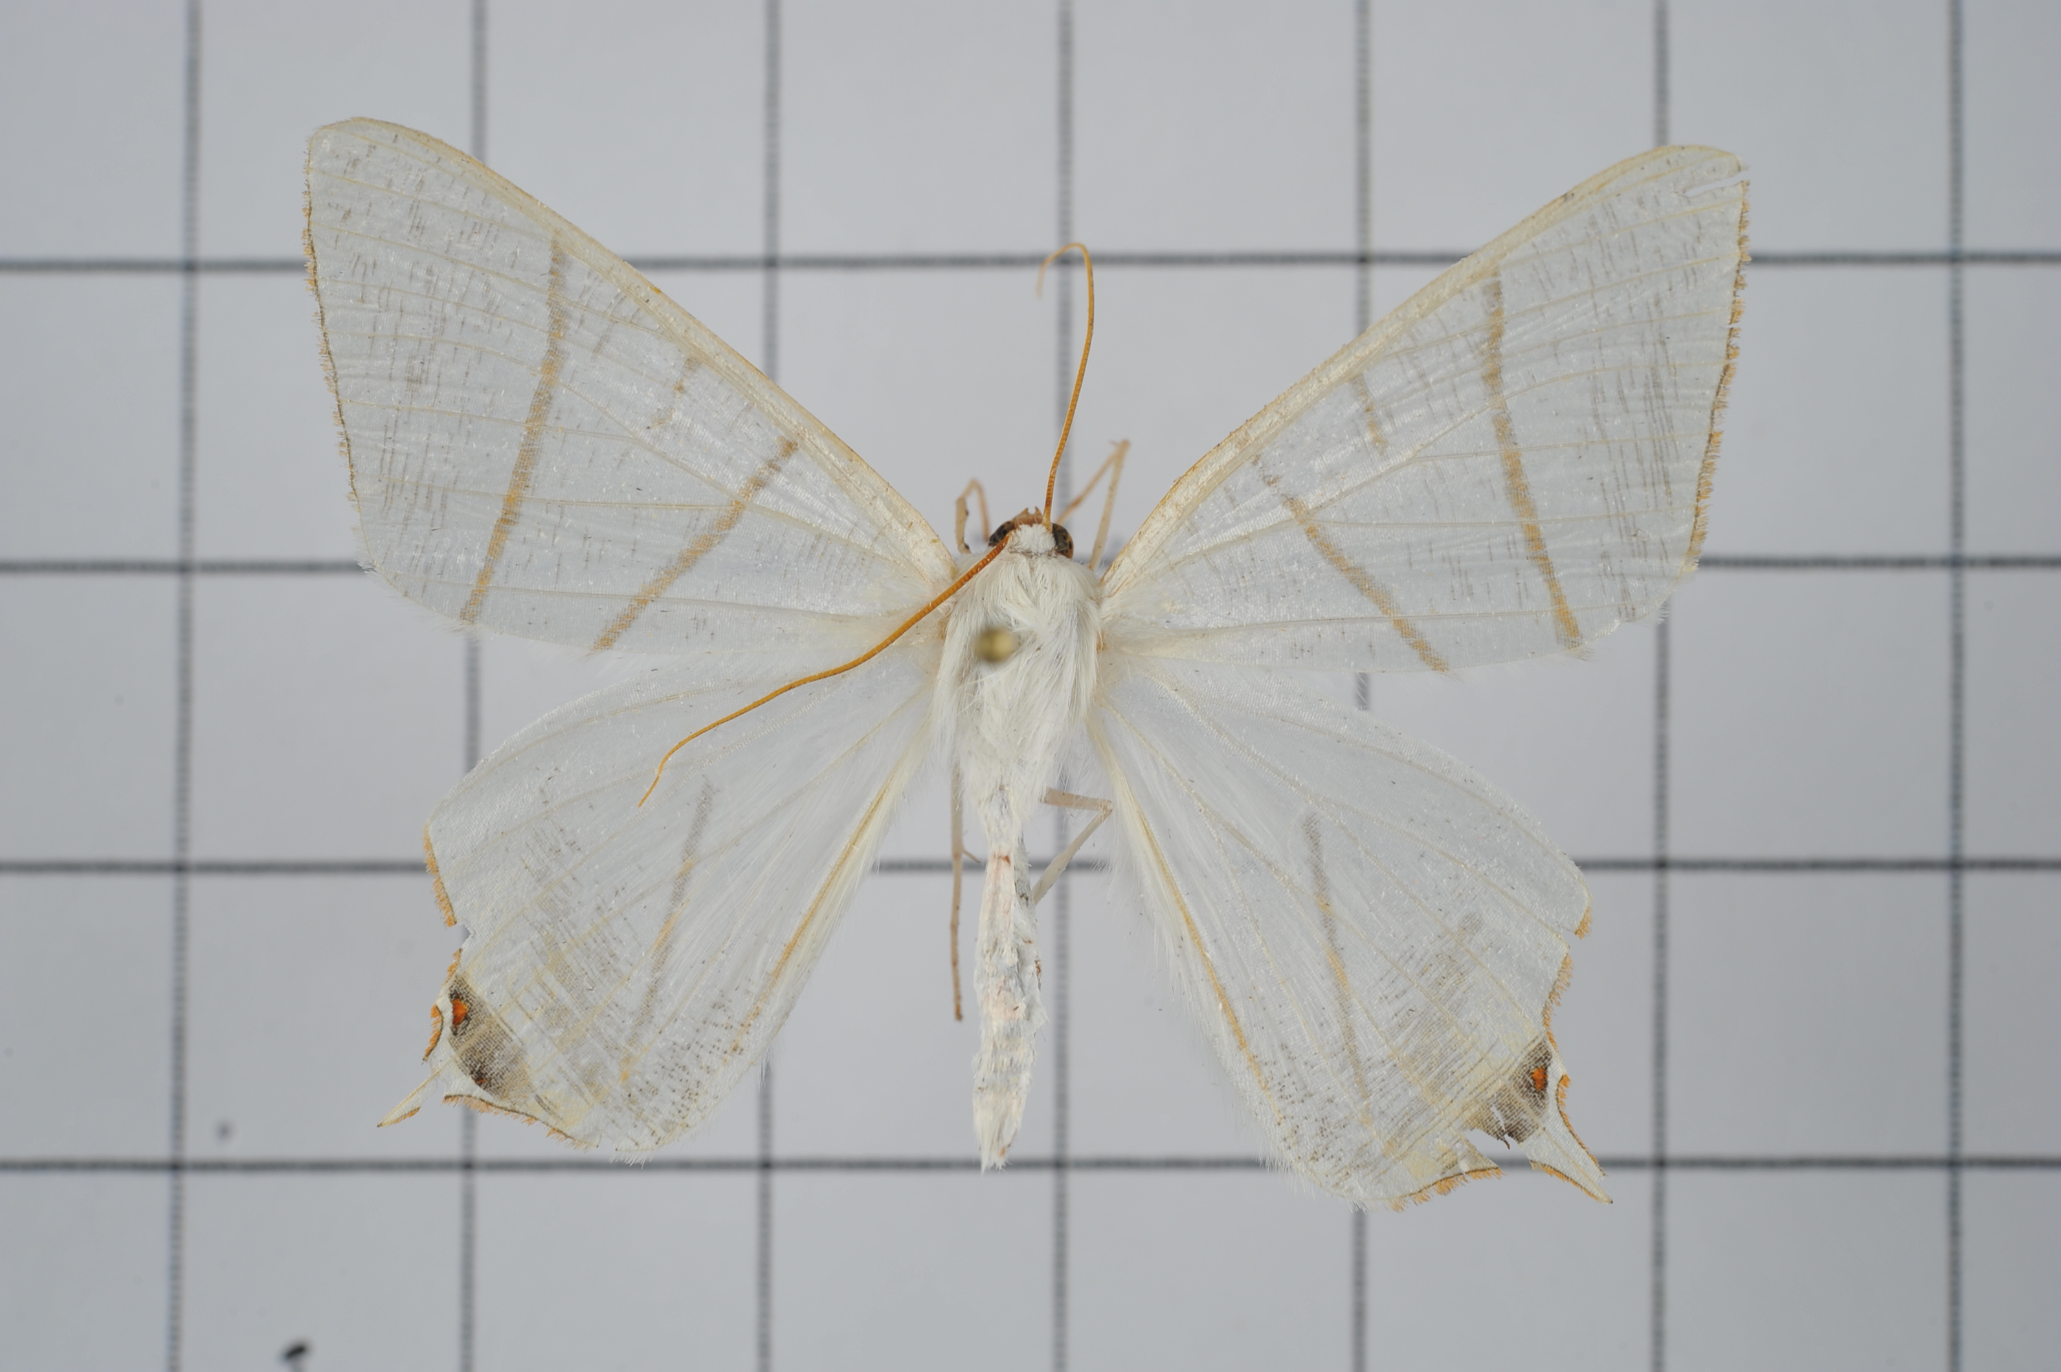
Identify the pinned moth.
Ourapteryx changi
